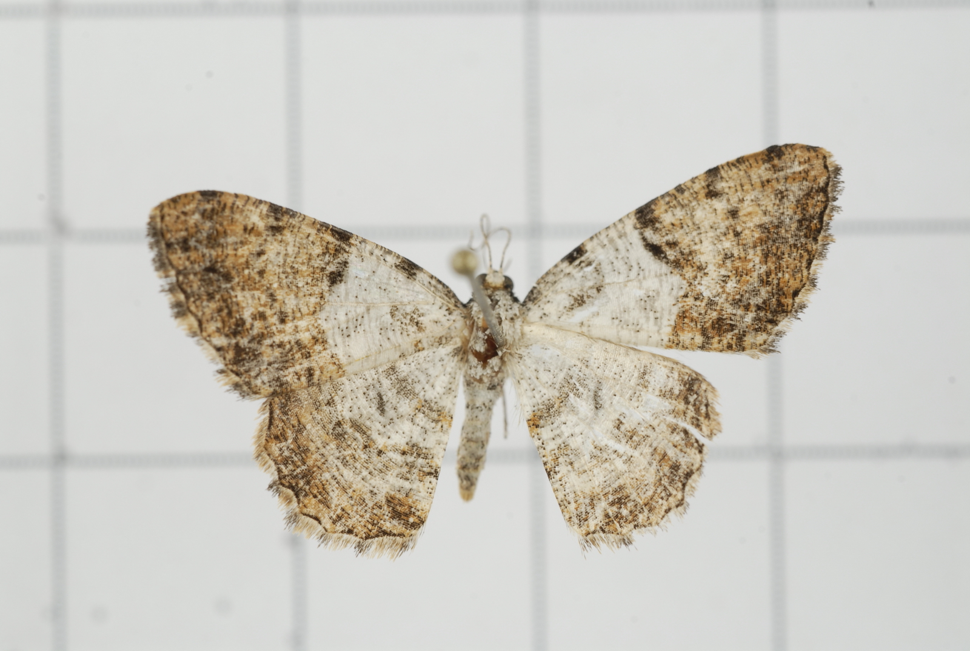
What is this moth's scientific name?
Psilalcis albibasis
